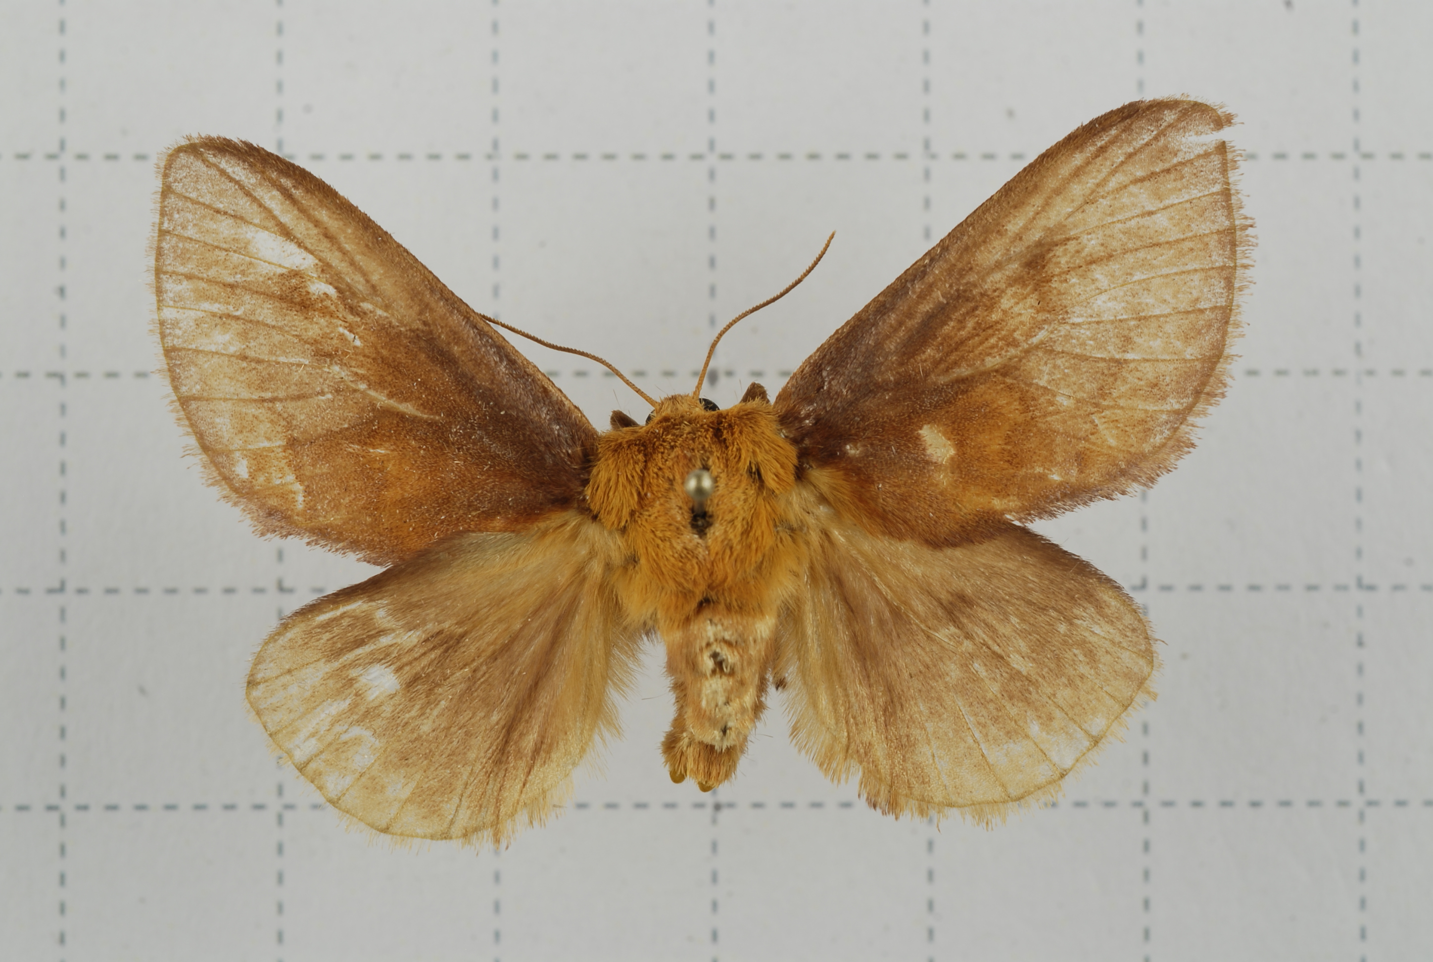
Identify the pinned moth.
Narosoideus vulpina
